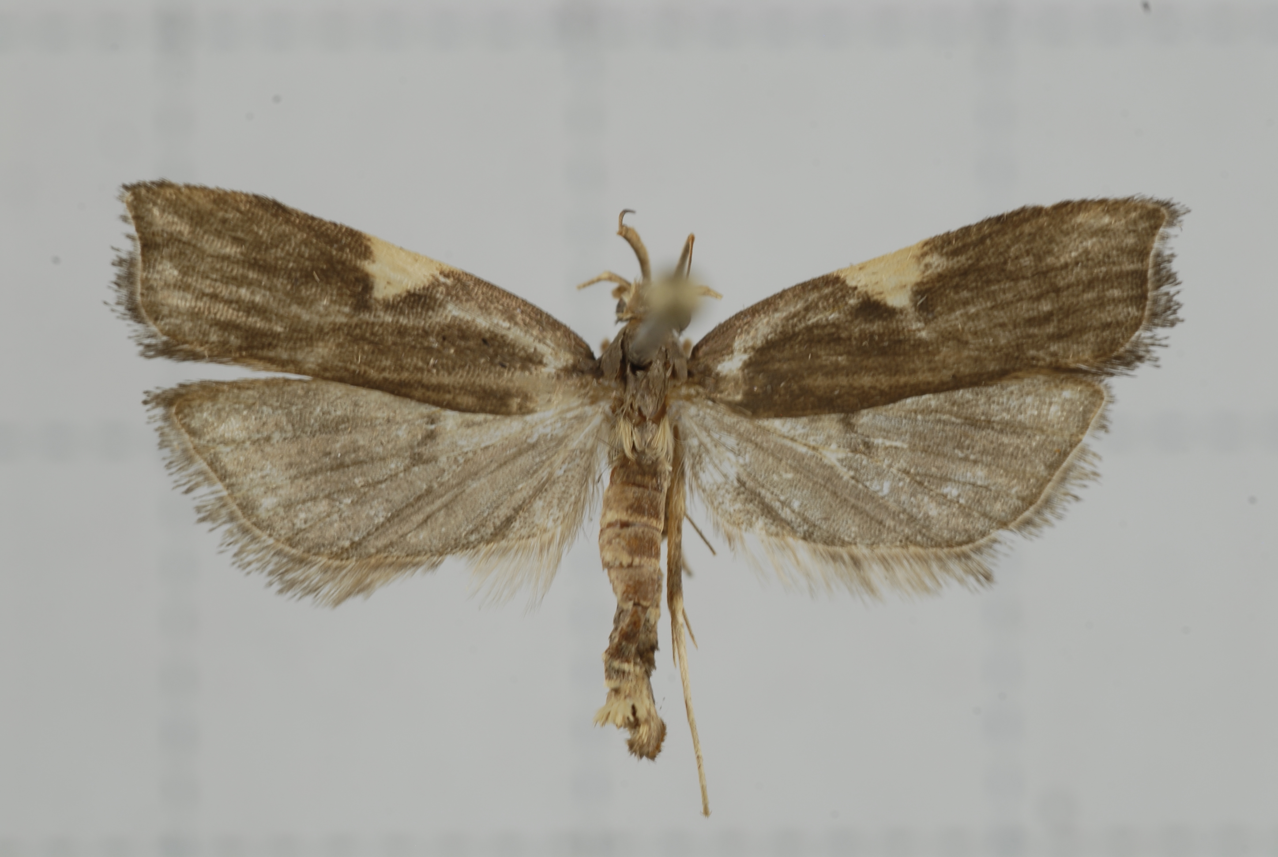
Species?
Thubana deltaspis
